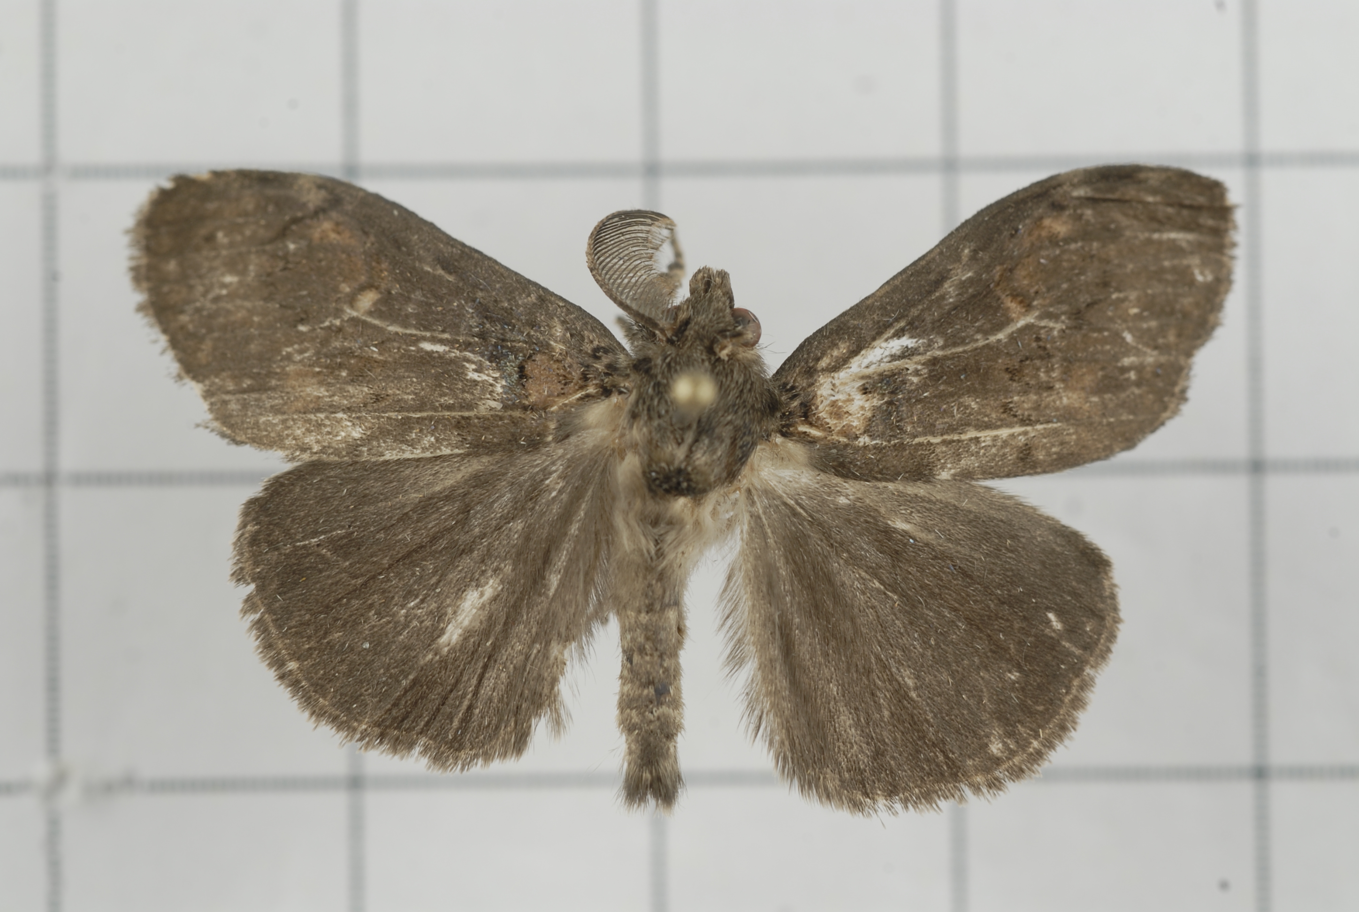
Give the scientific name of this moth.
Olene dudgeoni
